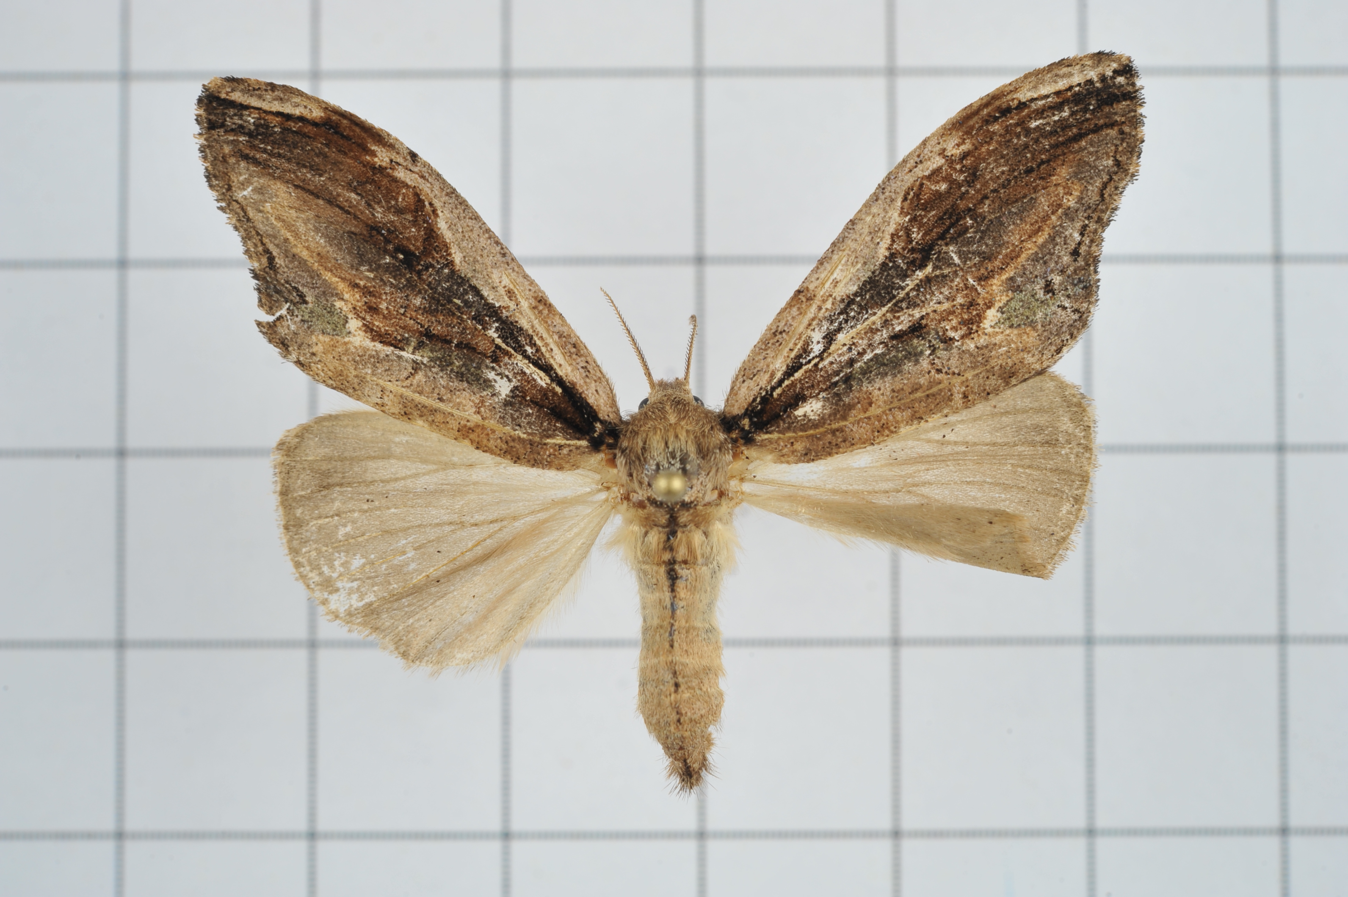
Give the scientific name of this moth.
Olene mendosa
